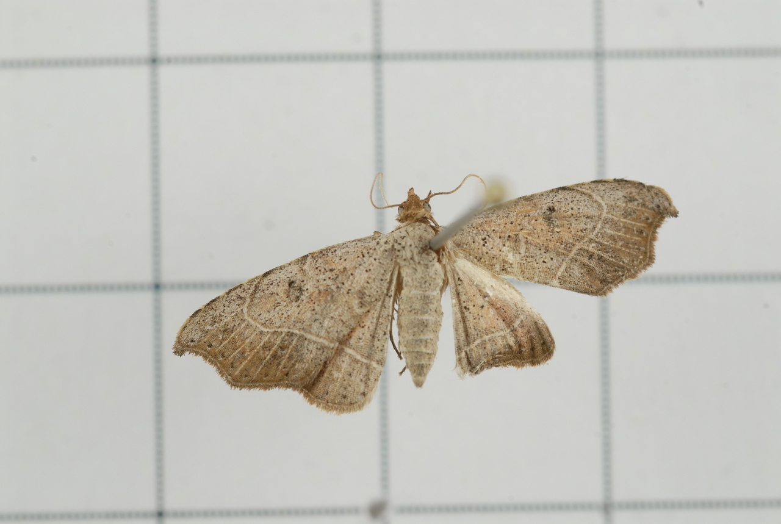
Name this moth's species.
Laspeyria ruficeps
